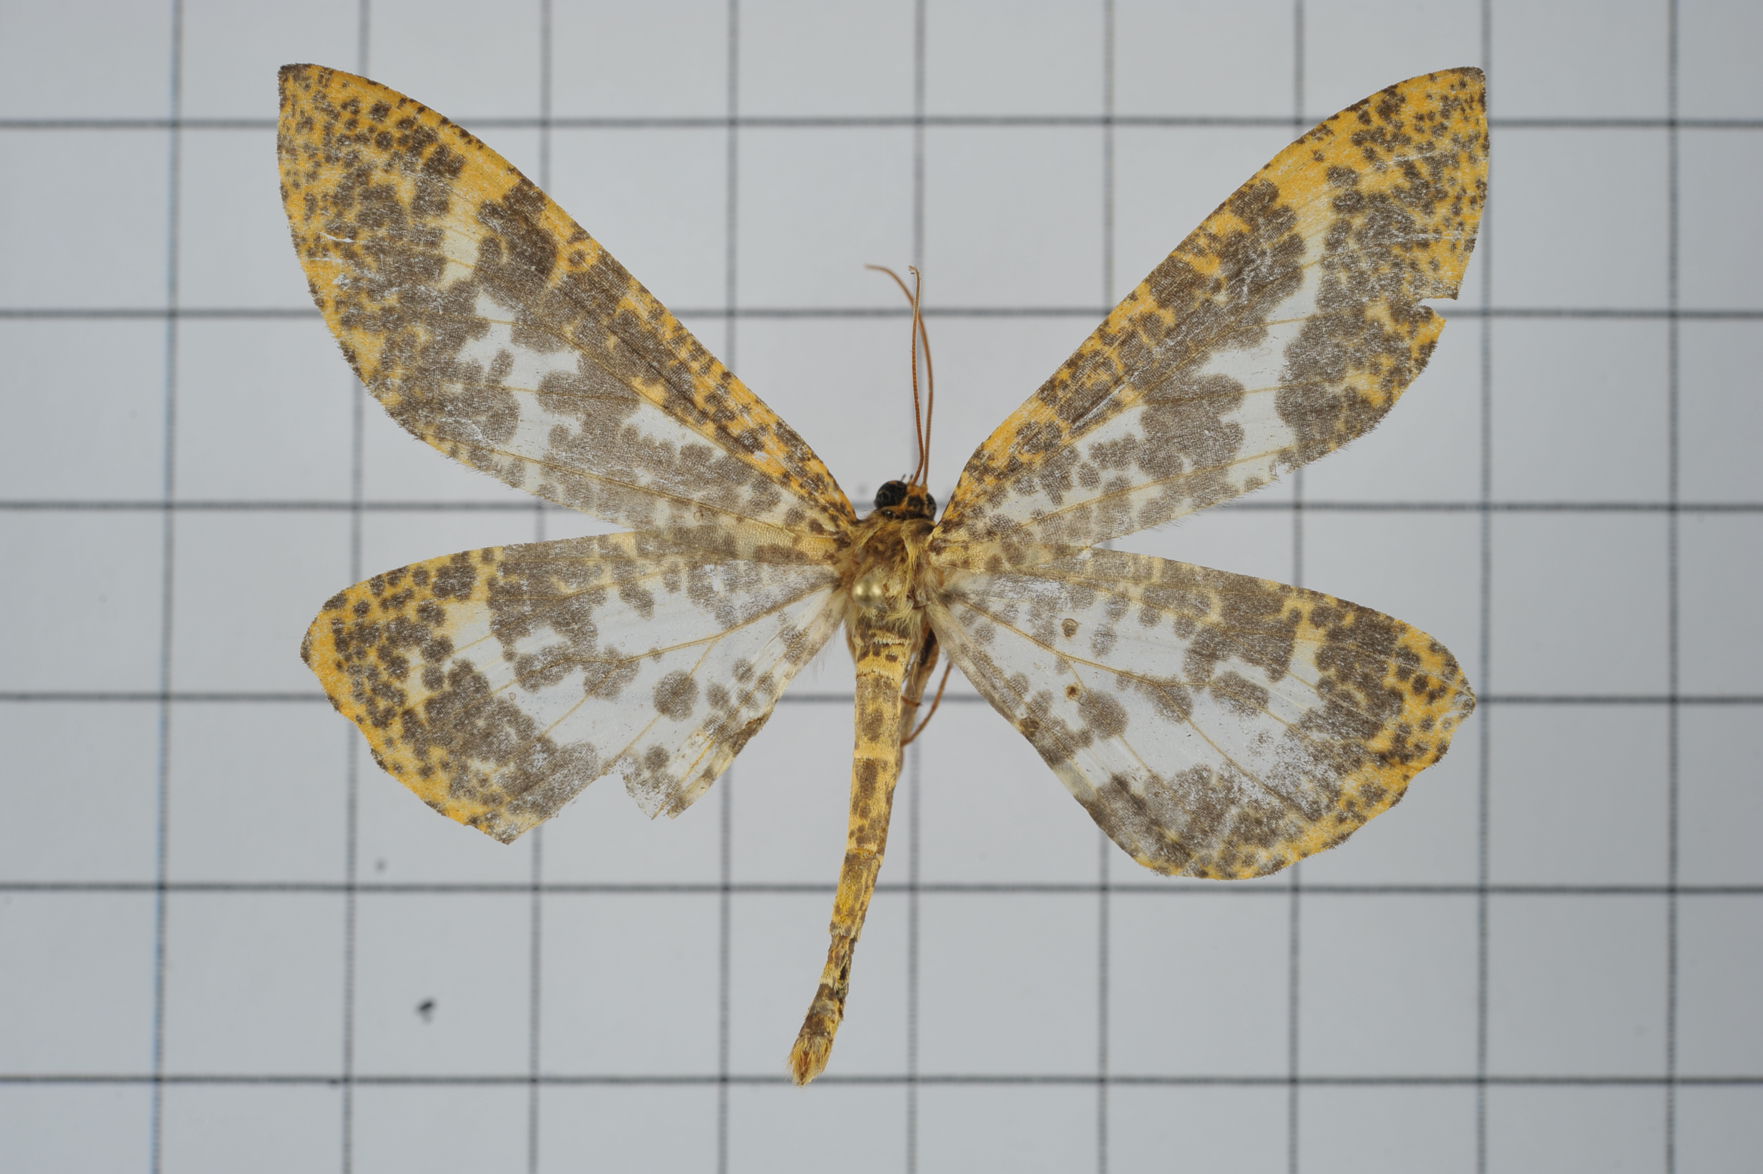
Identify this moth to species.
Parobeidia gigantearia marginifascia
